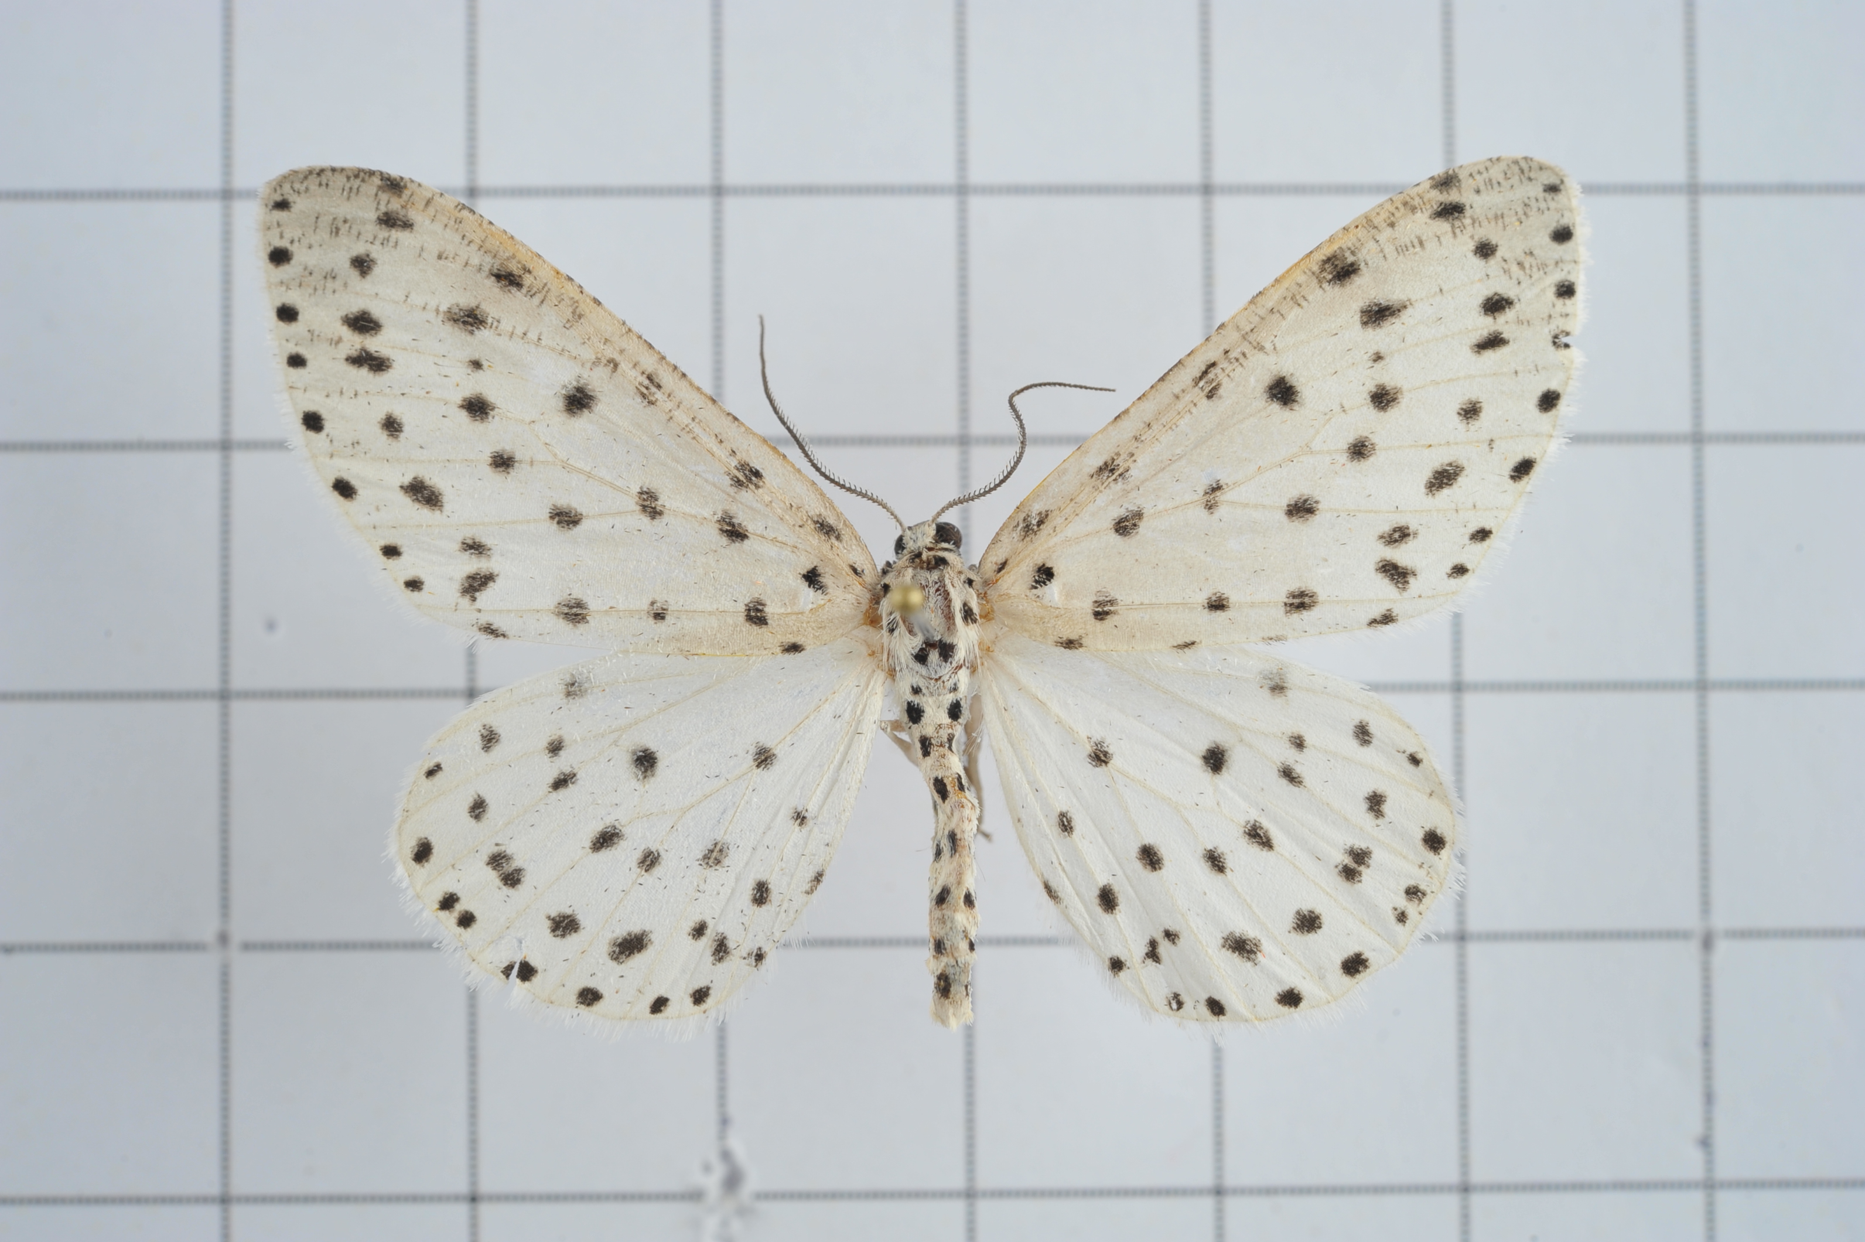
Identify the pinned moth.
Xenoplia trivialis
